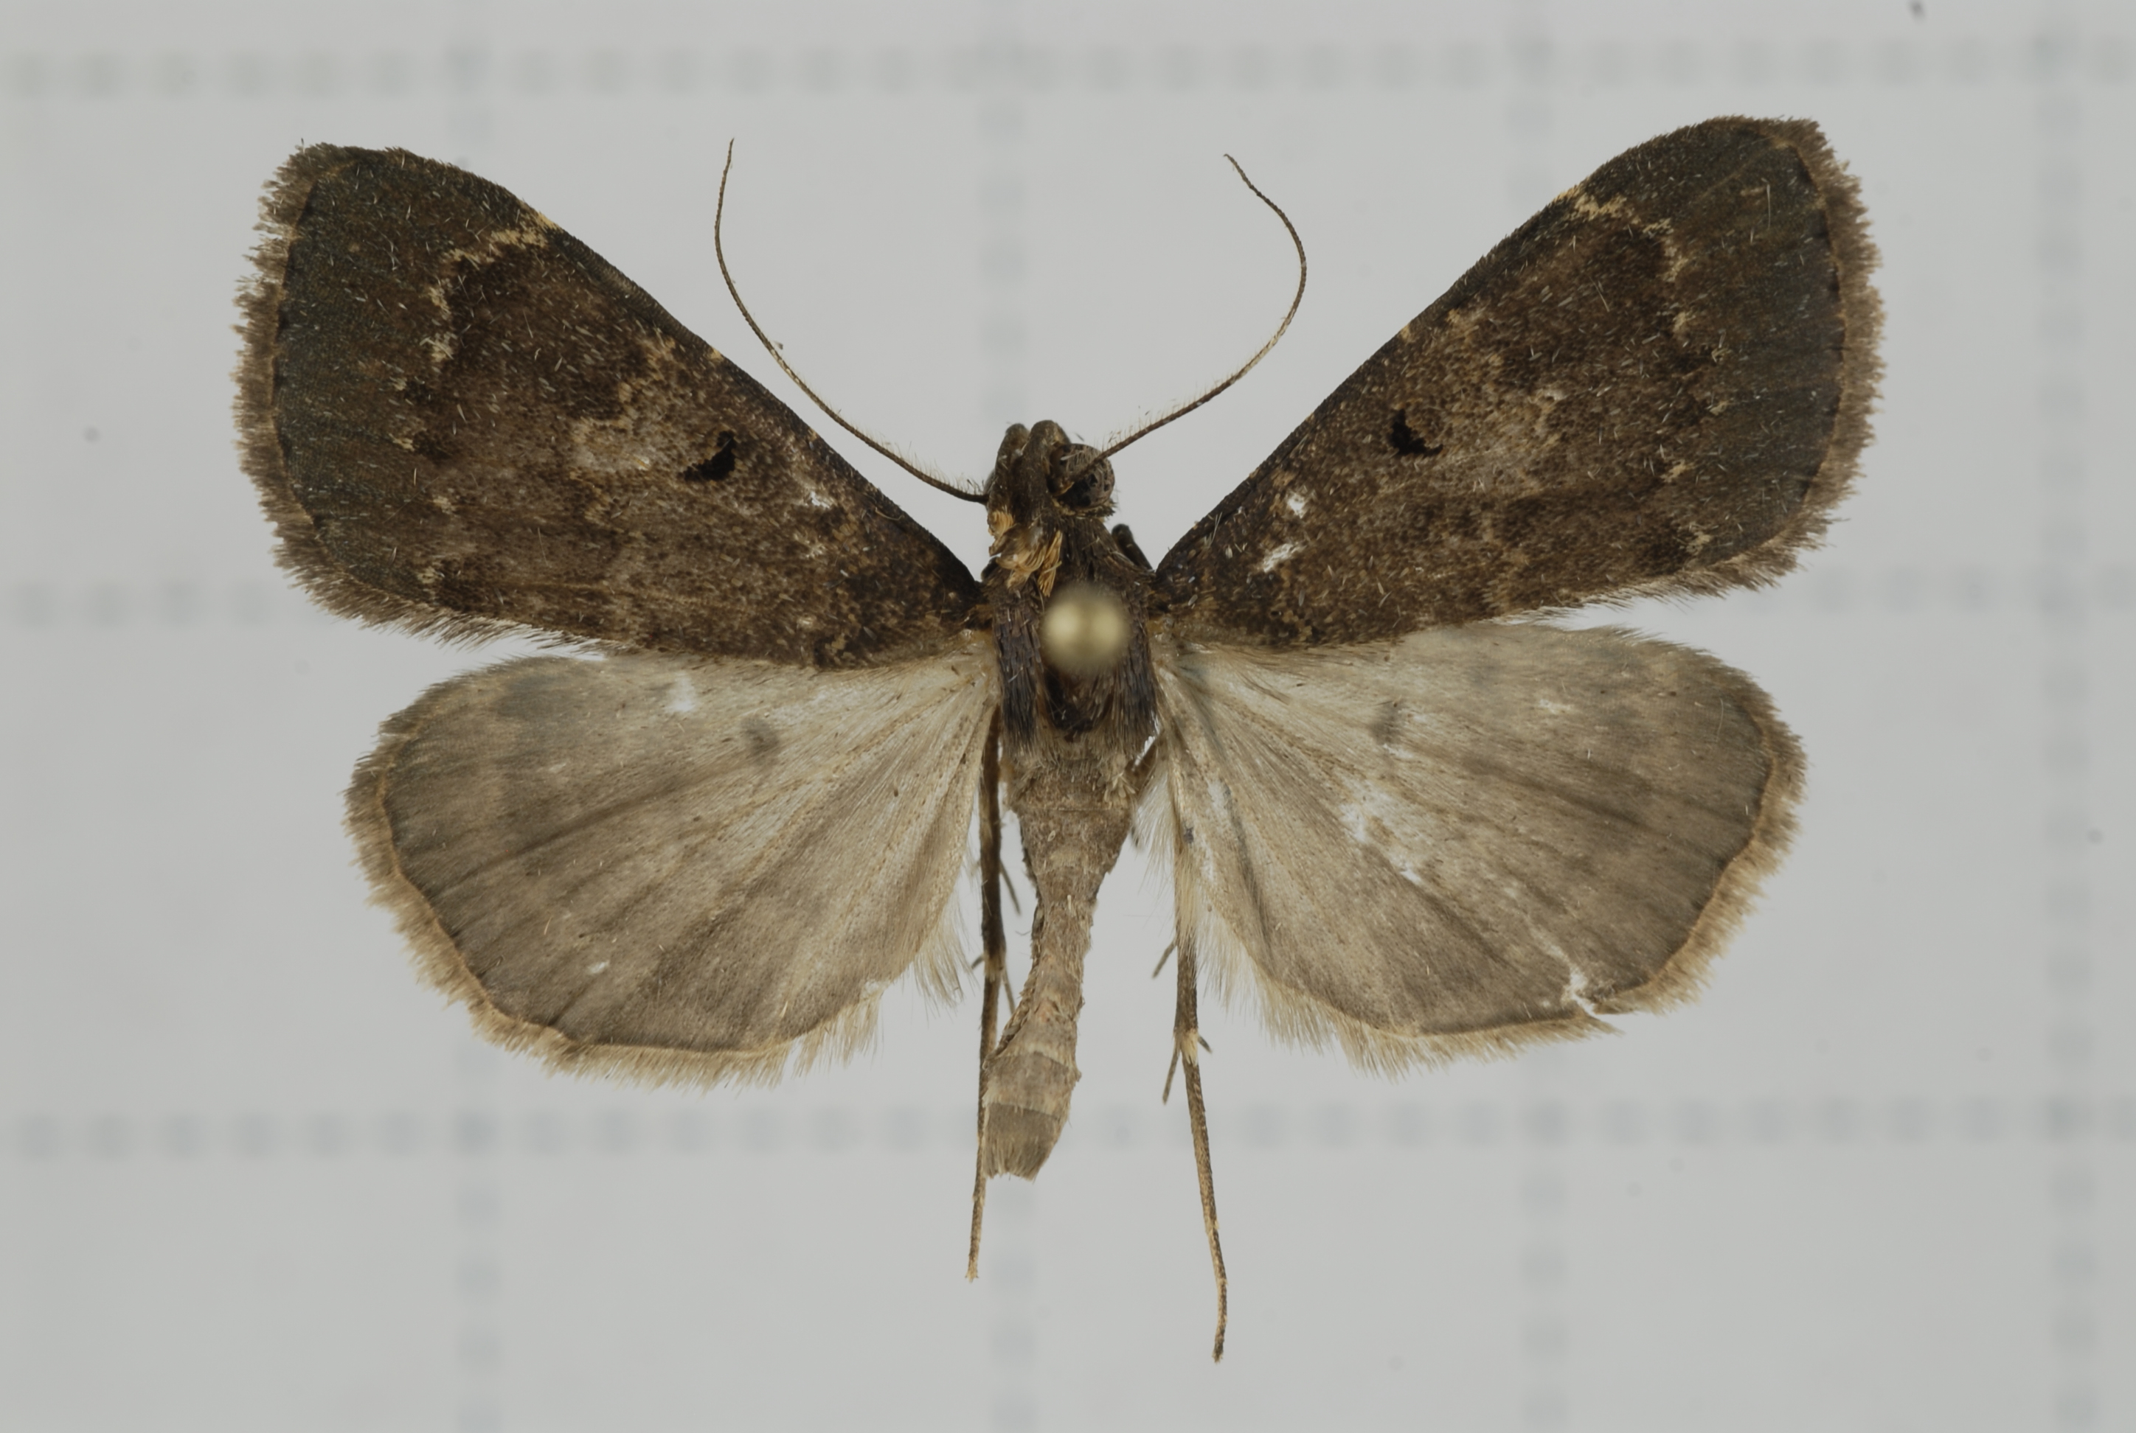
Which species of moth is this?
Hydrillodes nilgirialis
